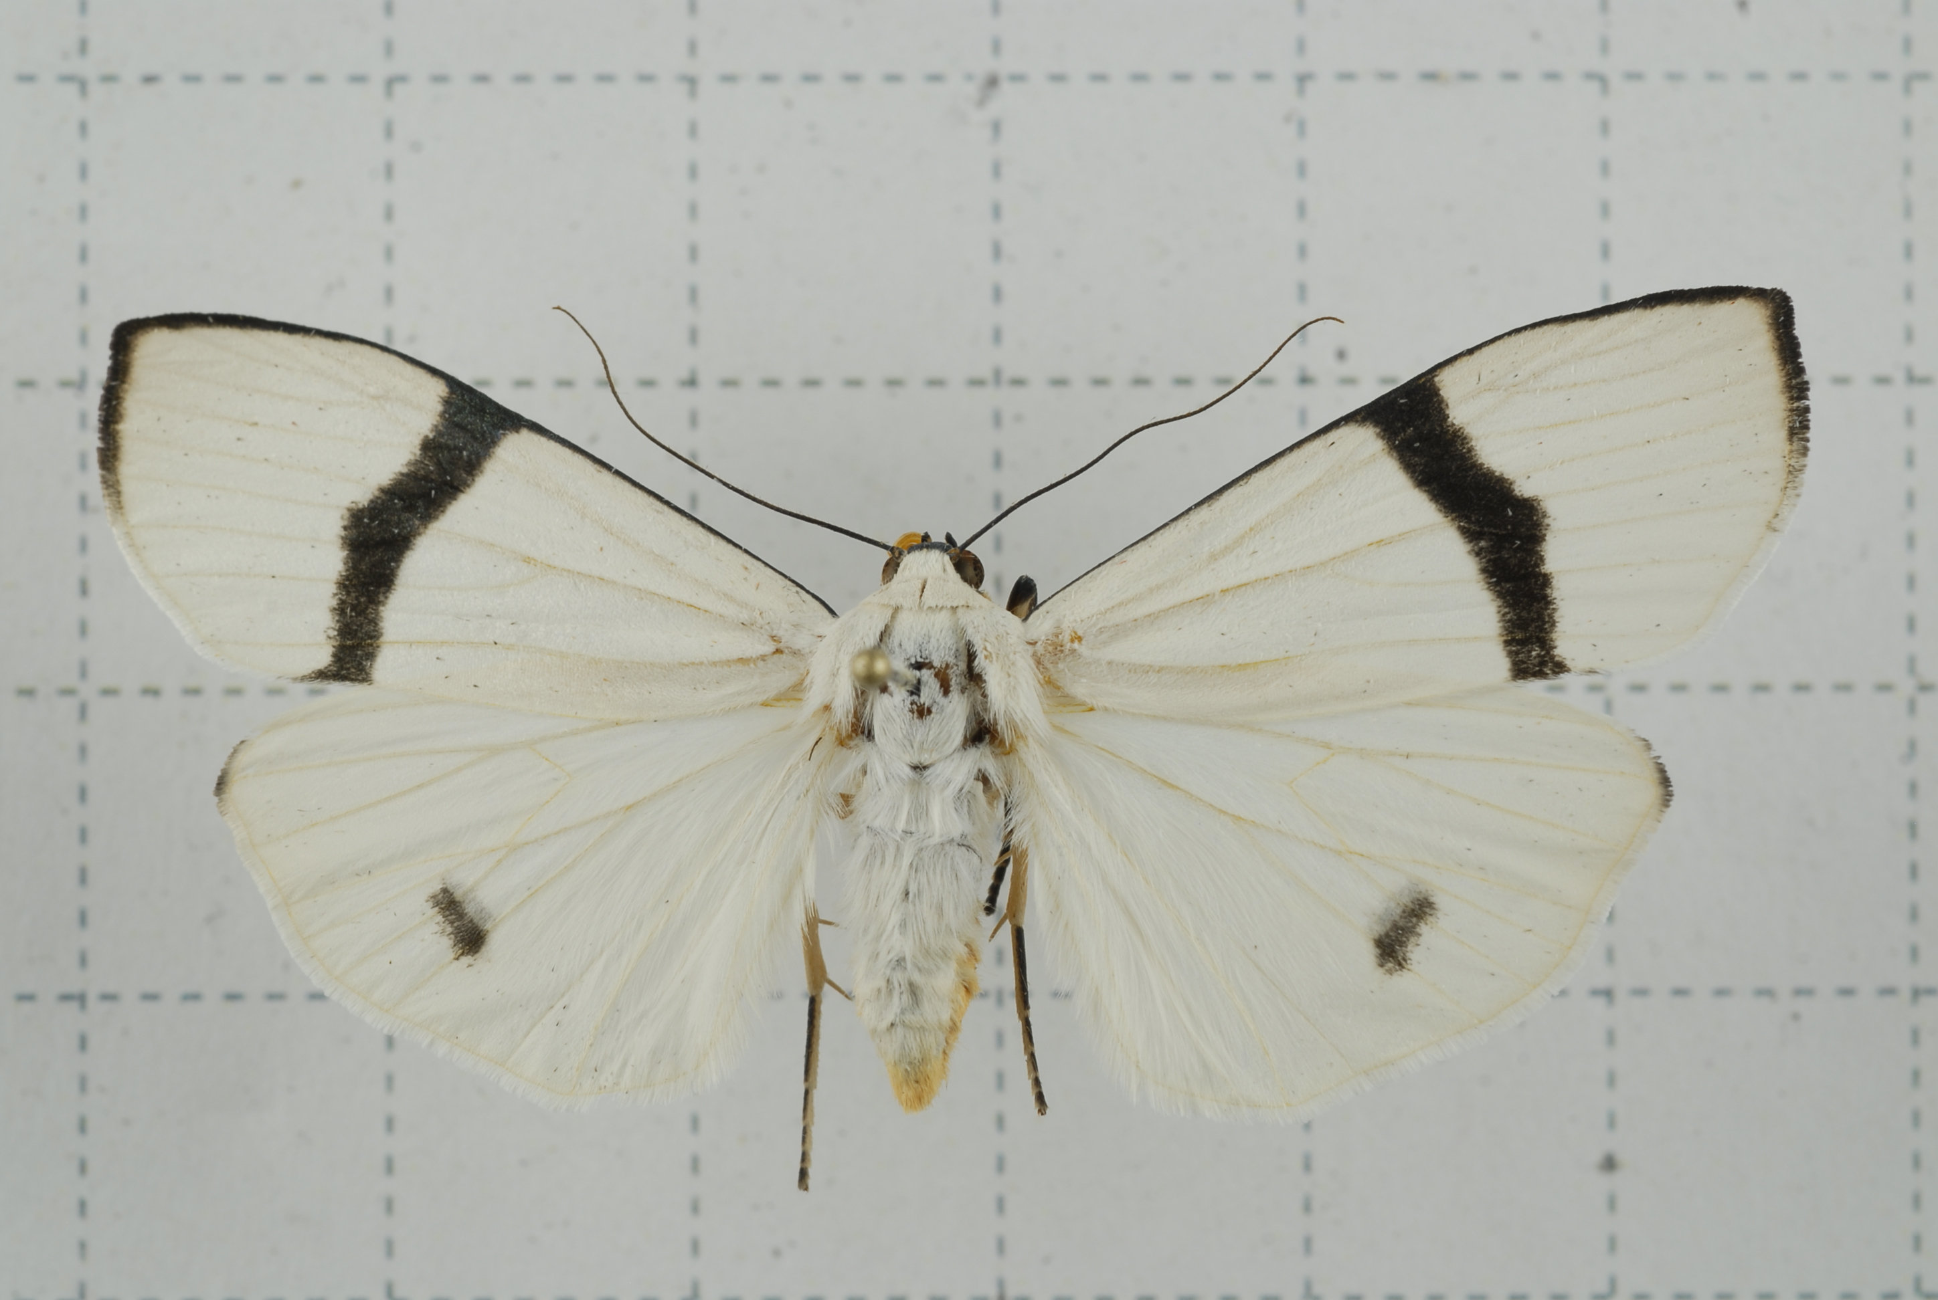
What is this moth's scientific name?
Vamuna alboluteora
